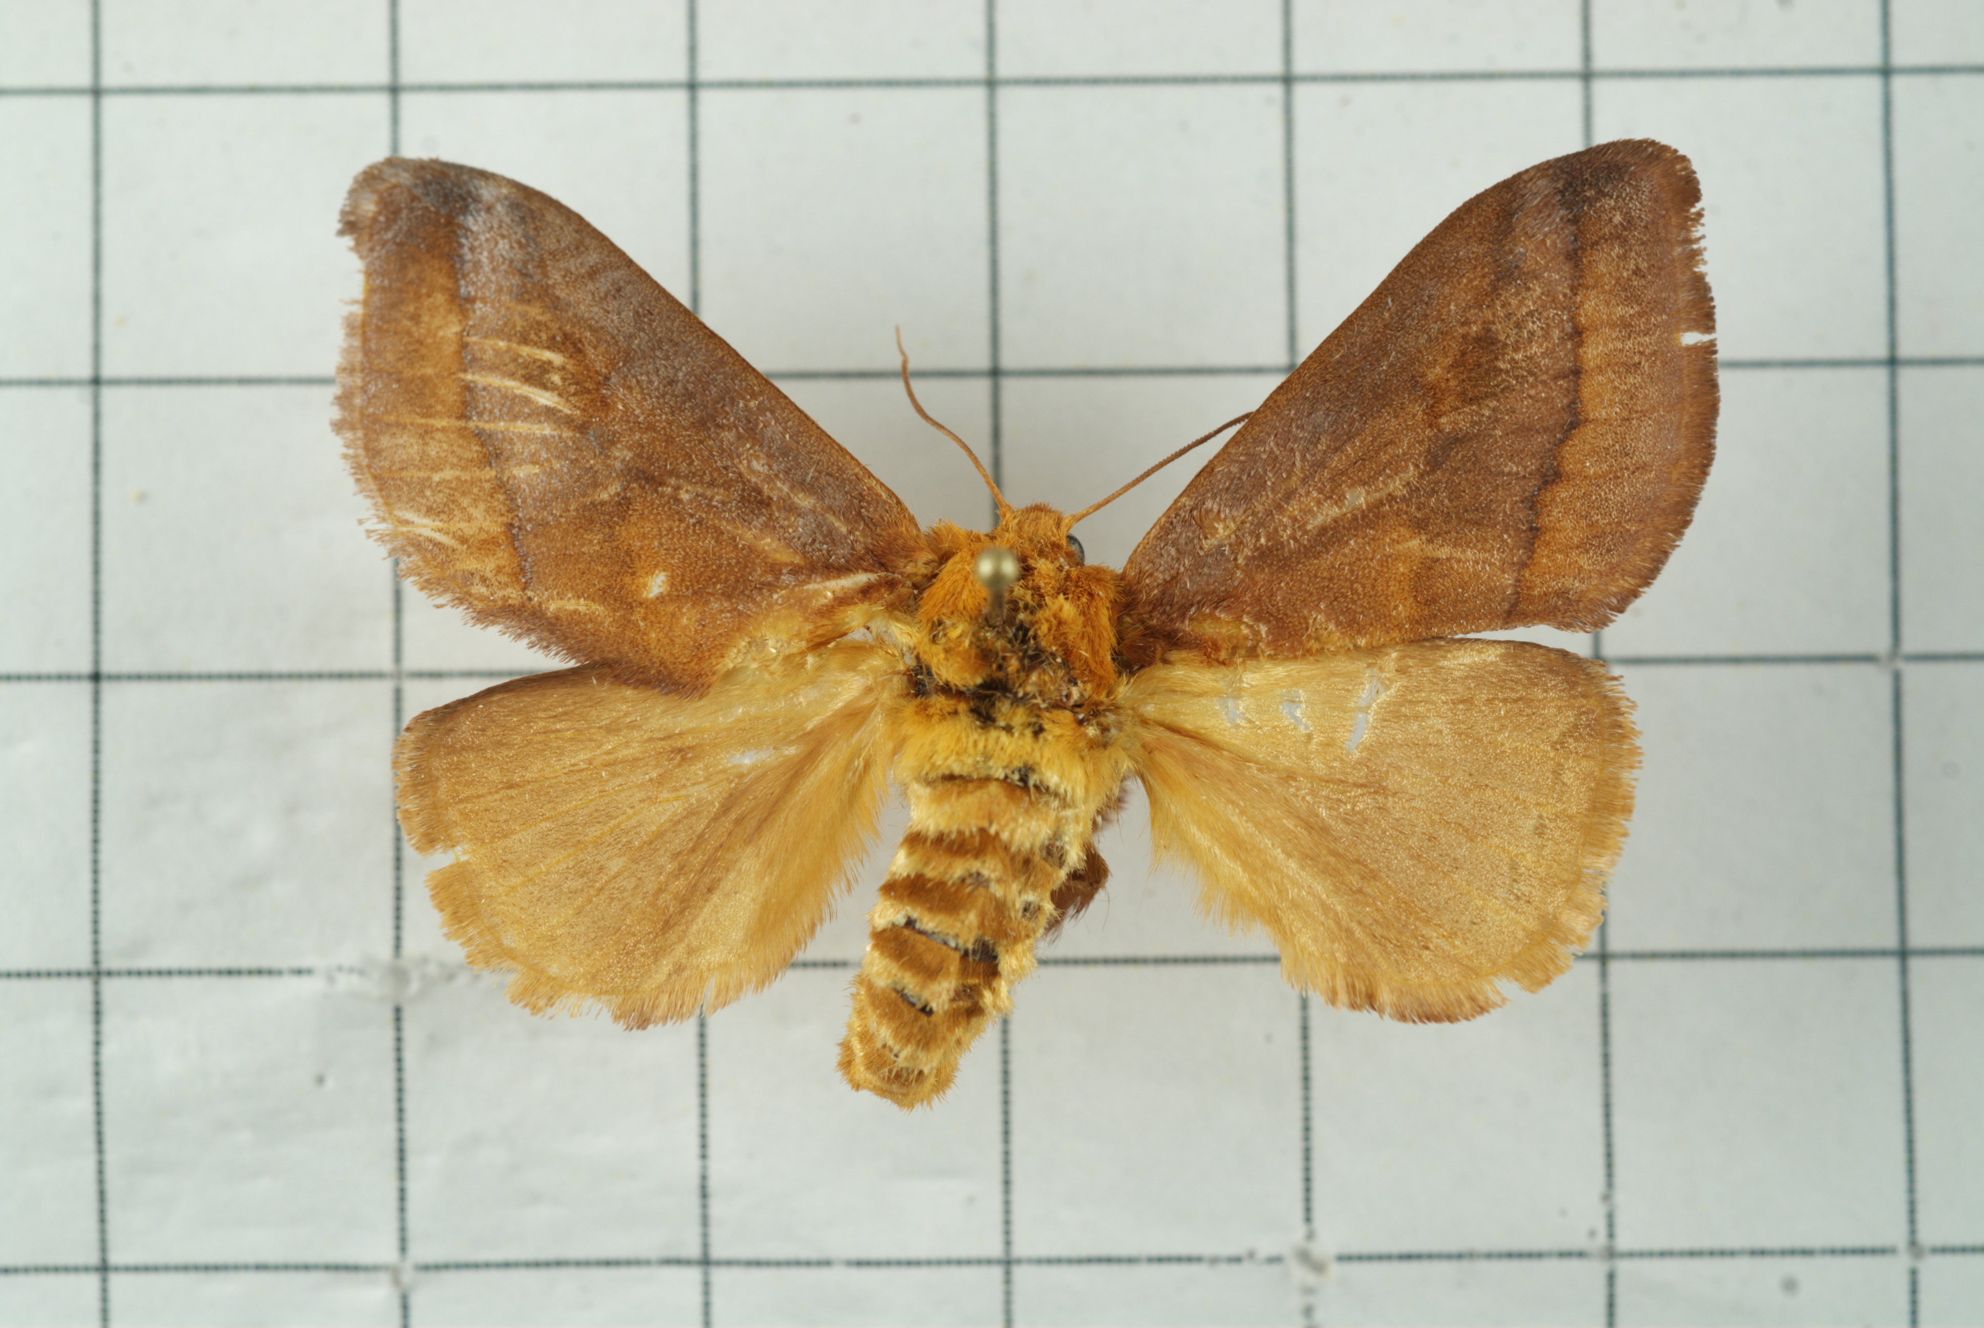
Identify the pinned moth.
Narosoideus vulpina
